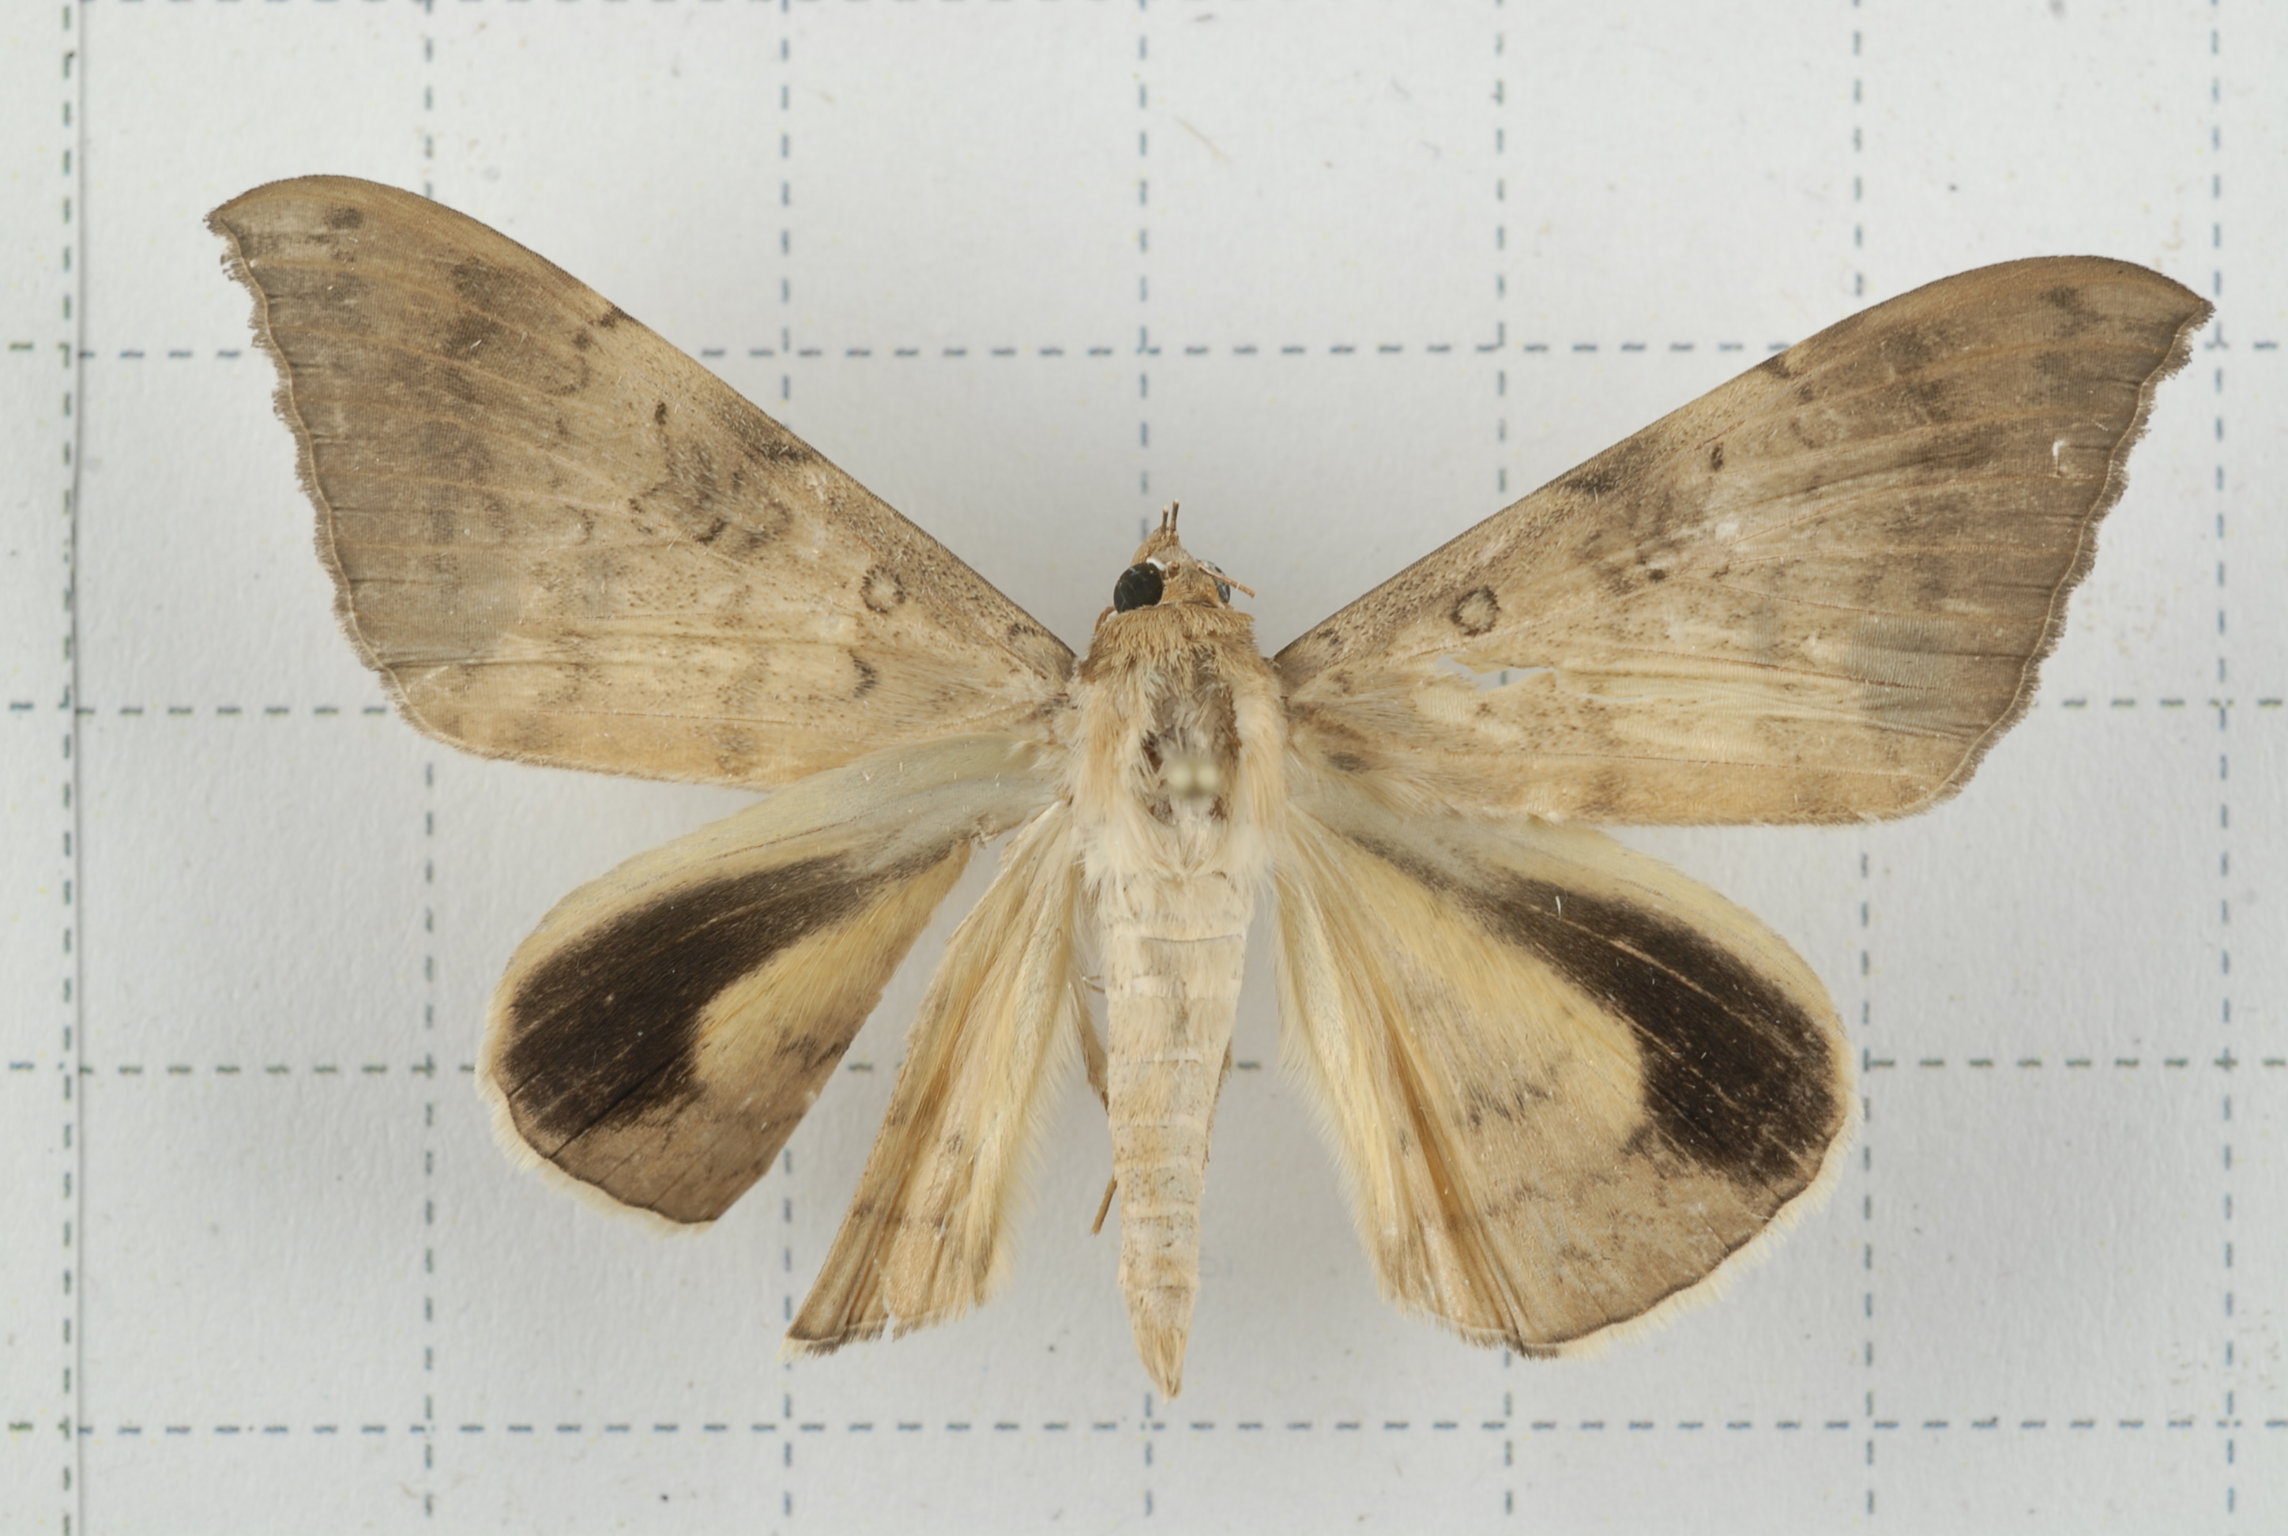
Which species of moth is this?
Oxyodes scrobiculata
